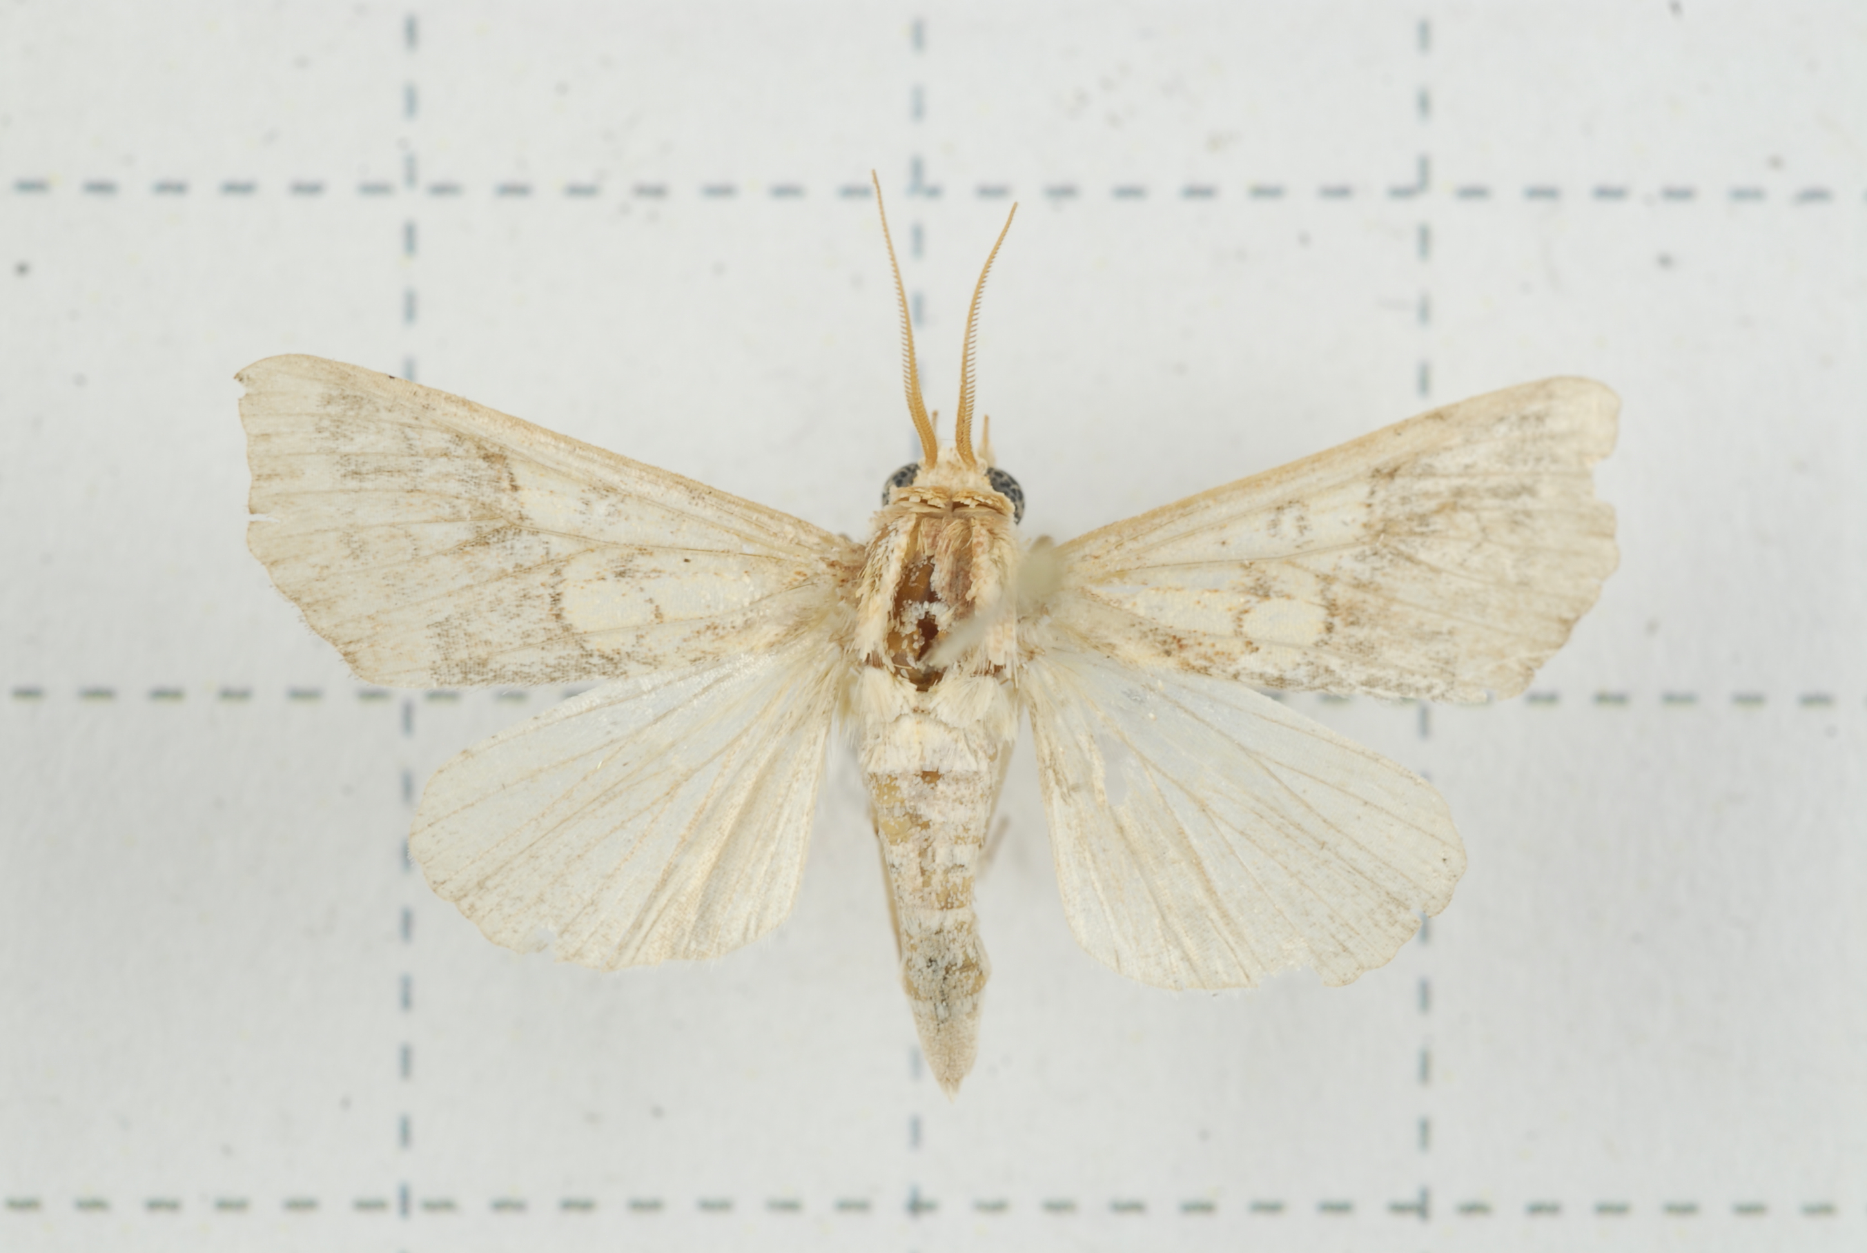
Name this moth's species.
Cosmophila lyona
